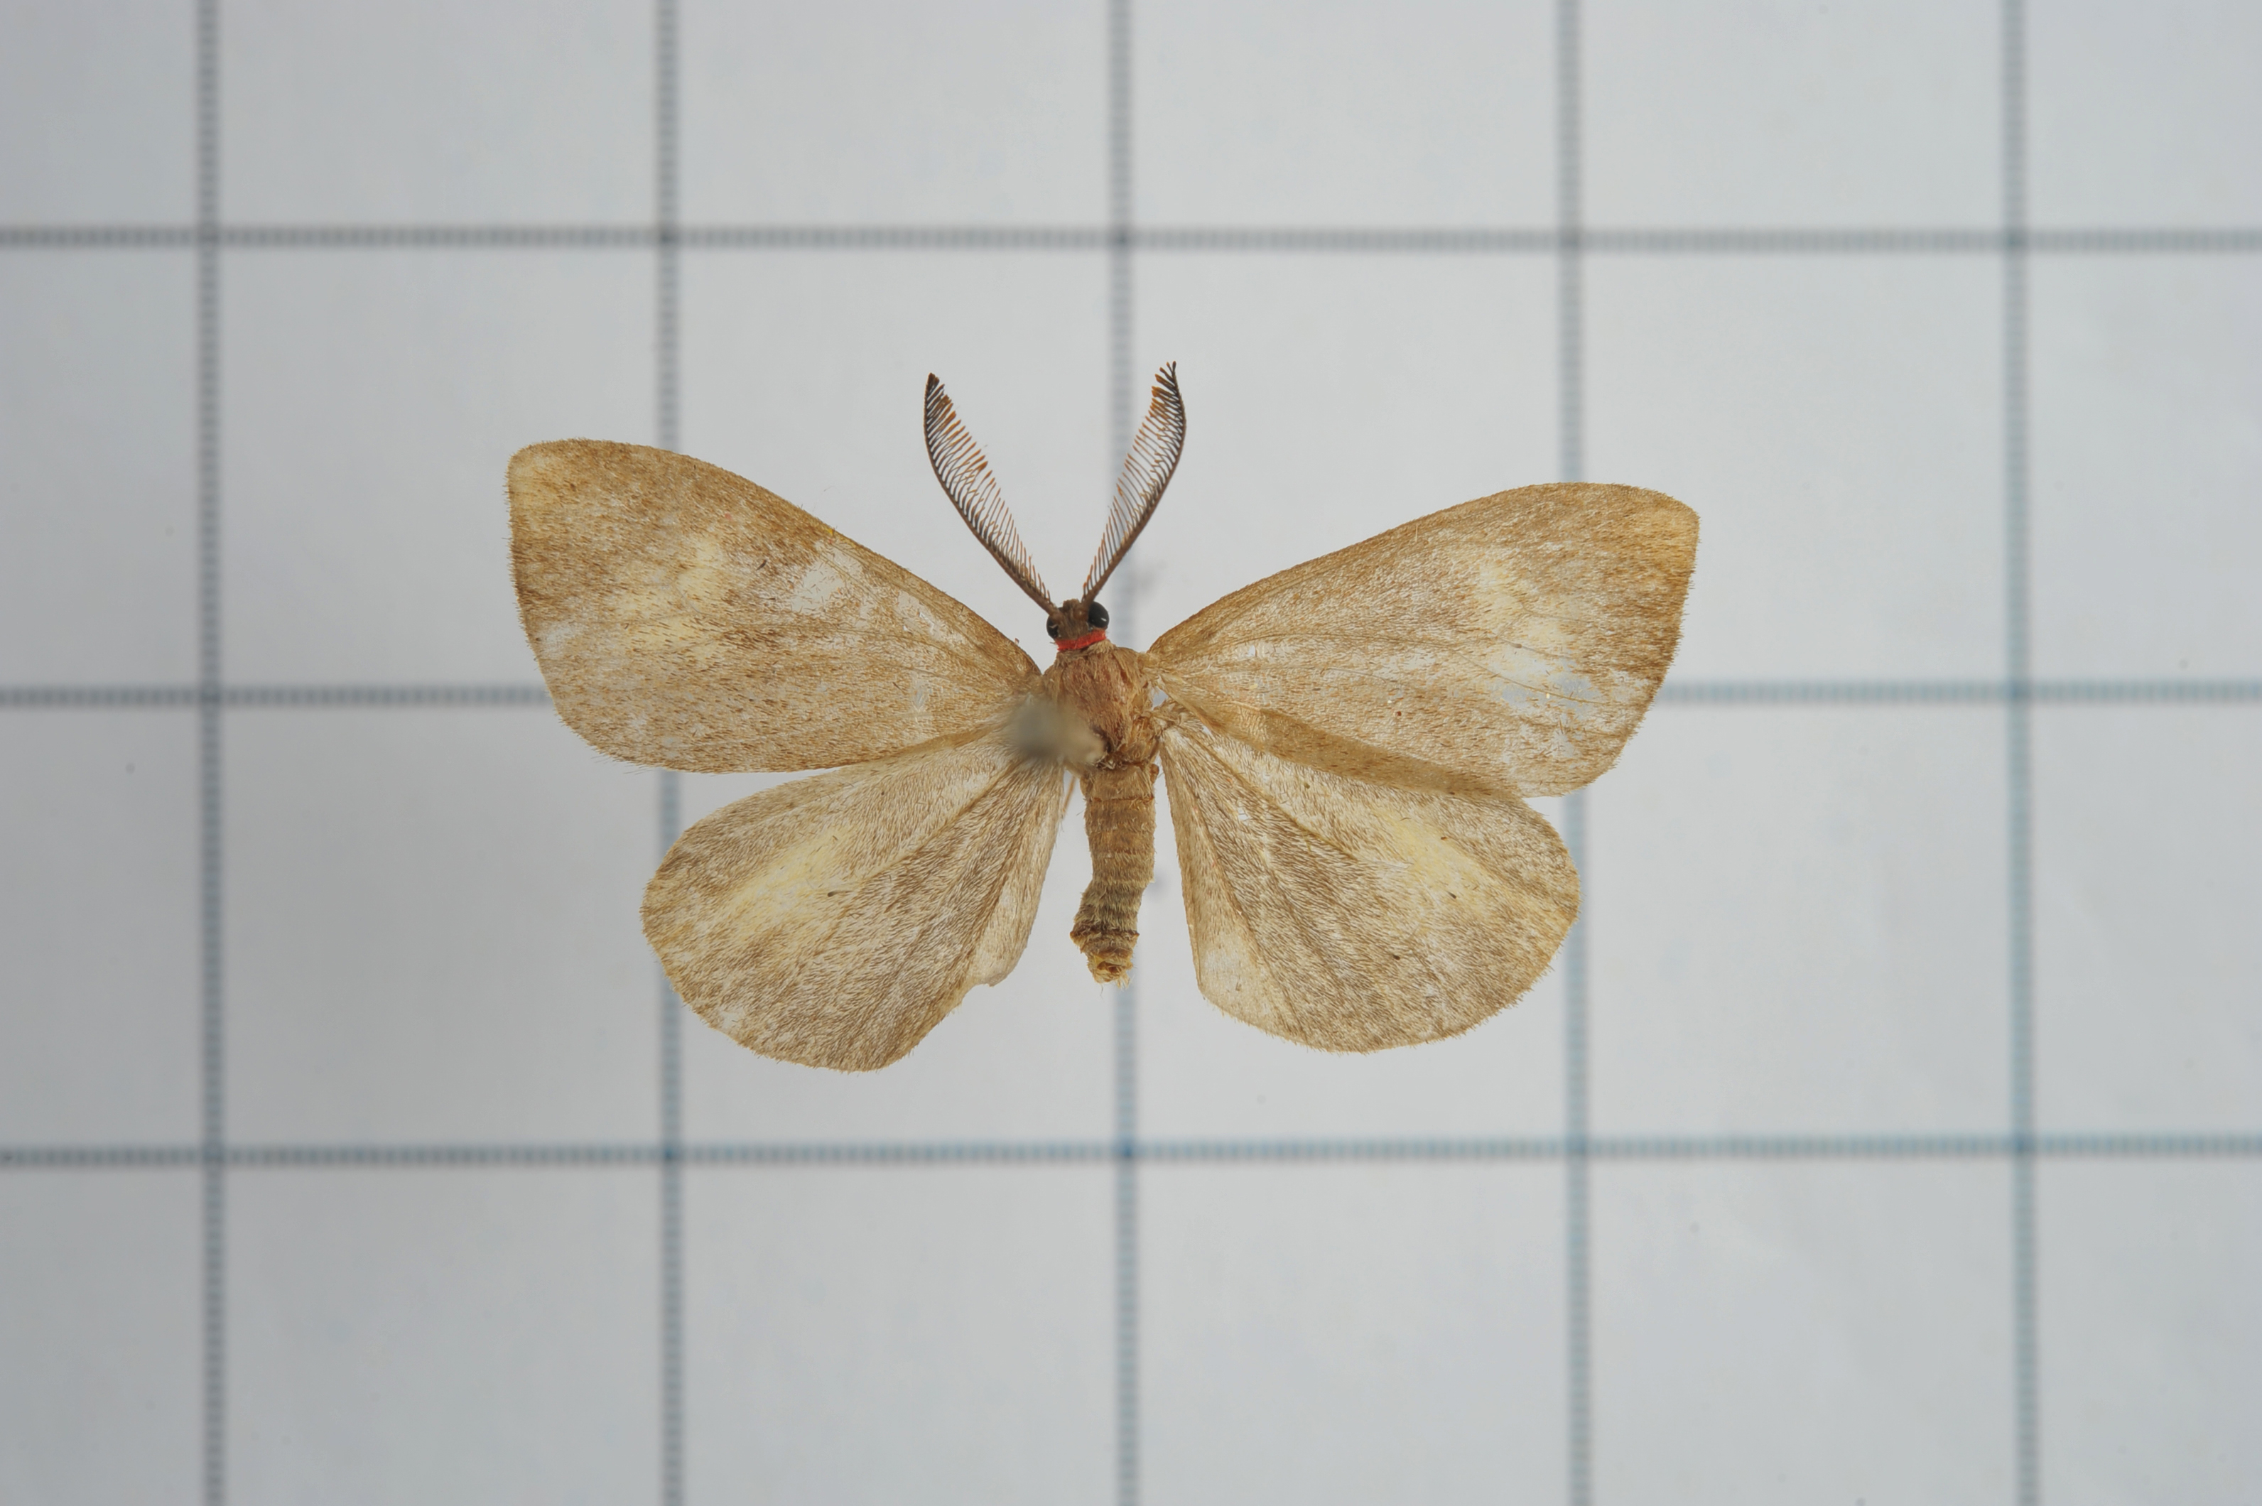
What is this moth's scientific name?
Arbudas submacula
